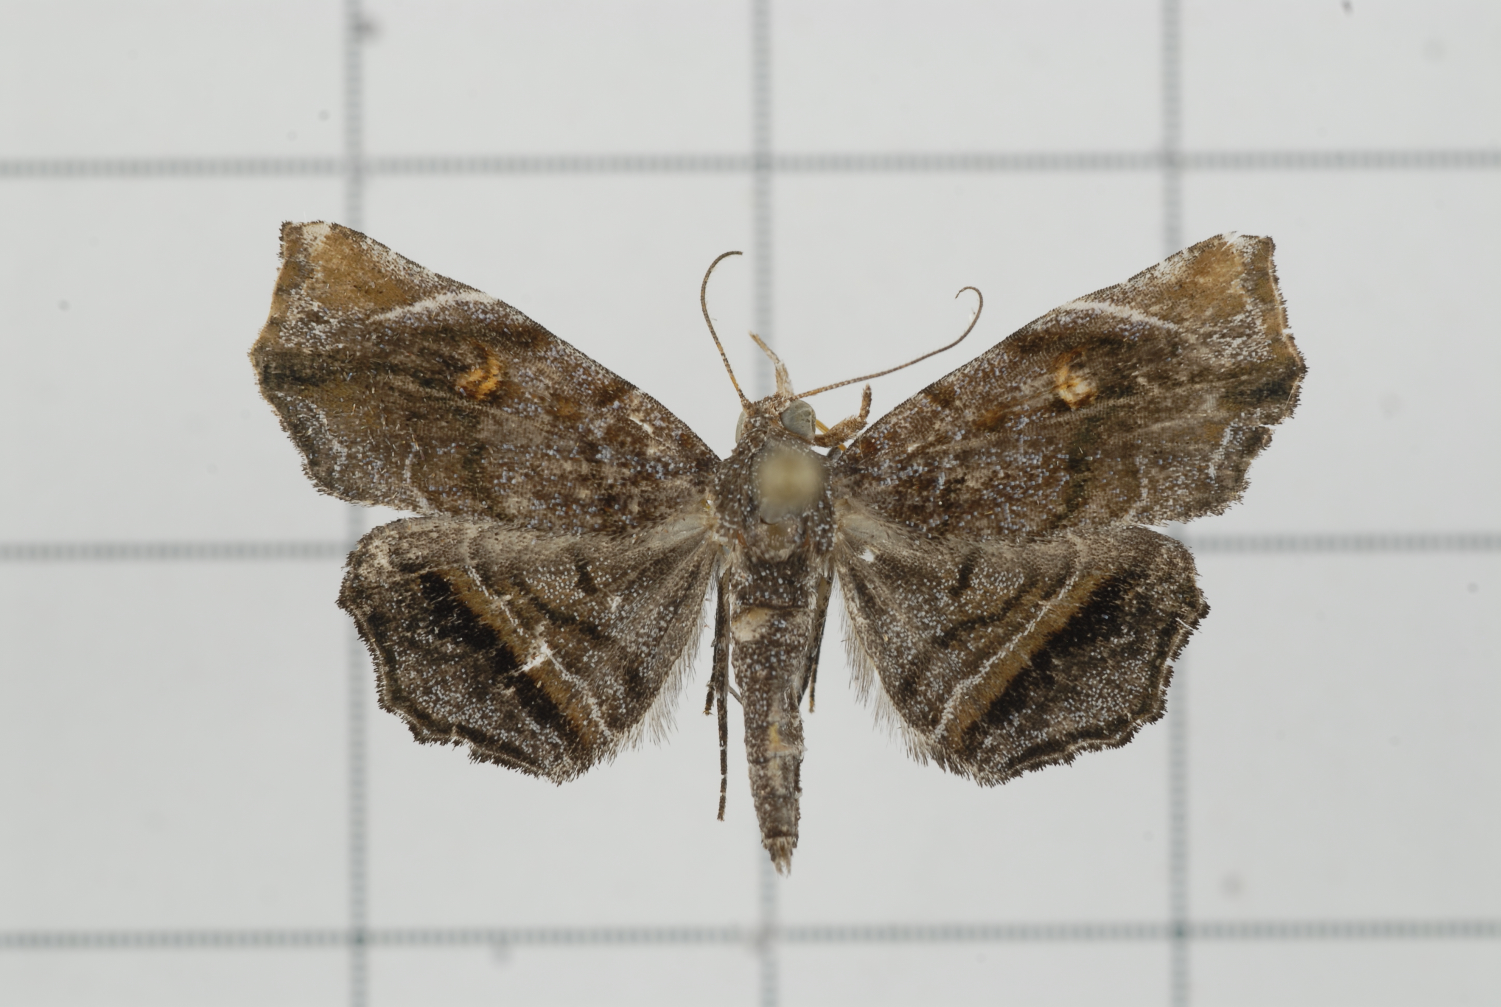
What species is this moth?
Egnasia nagadeboides
